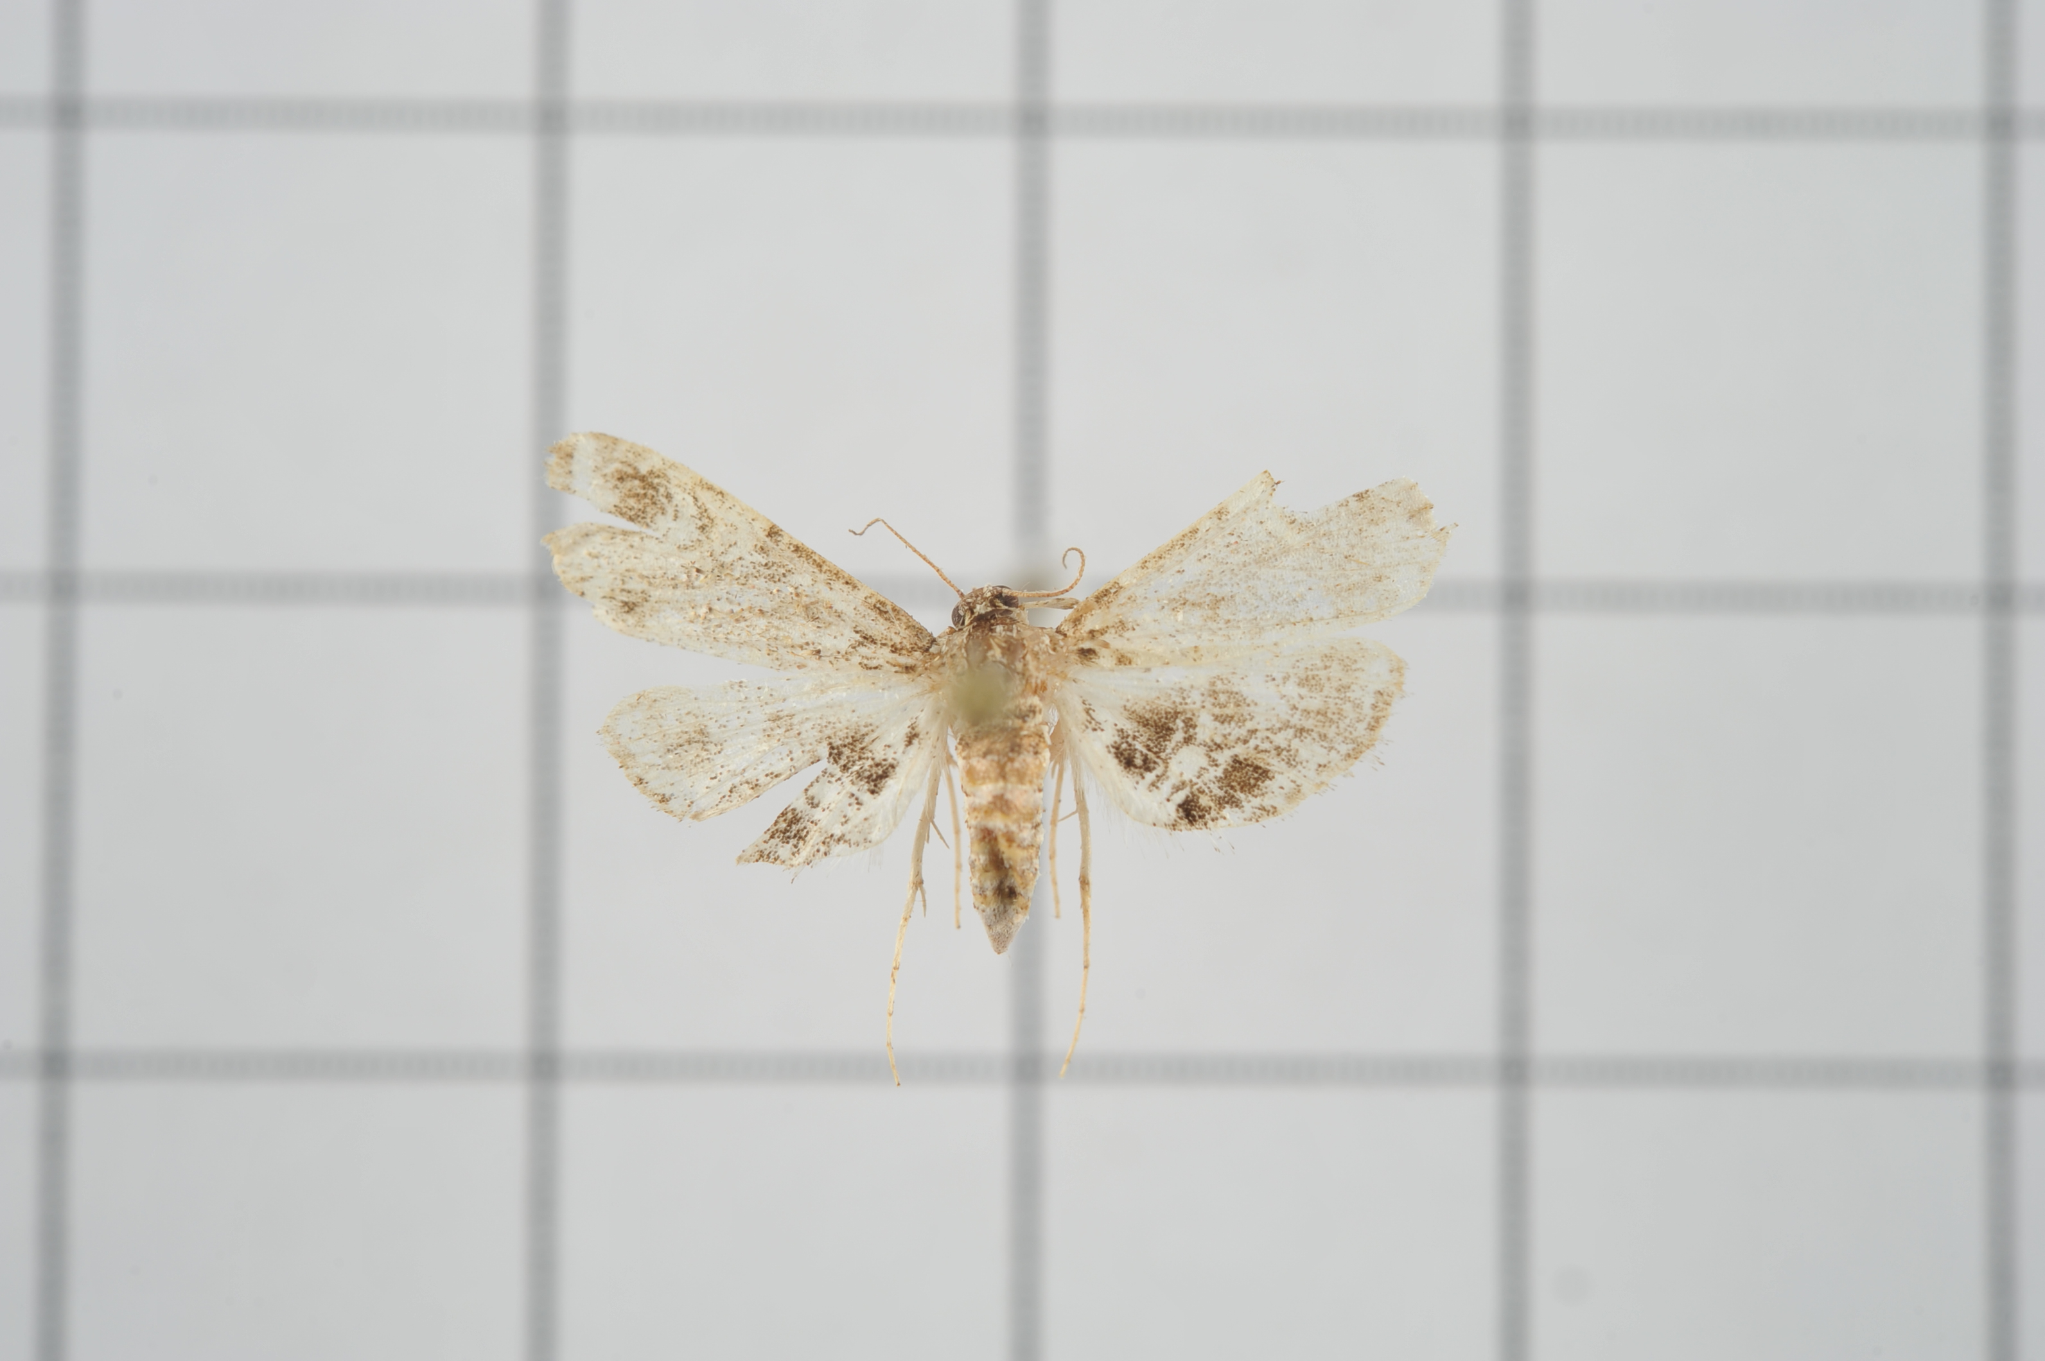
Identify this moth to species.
Elophila nigralbalis
